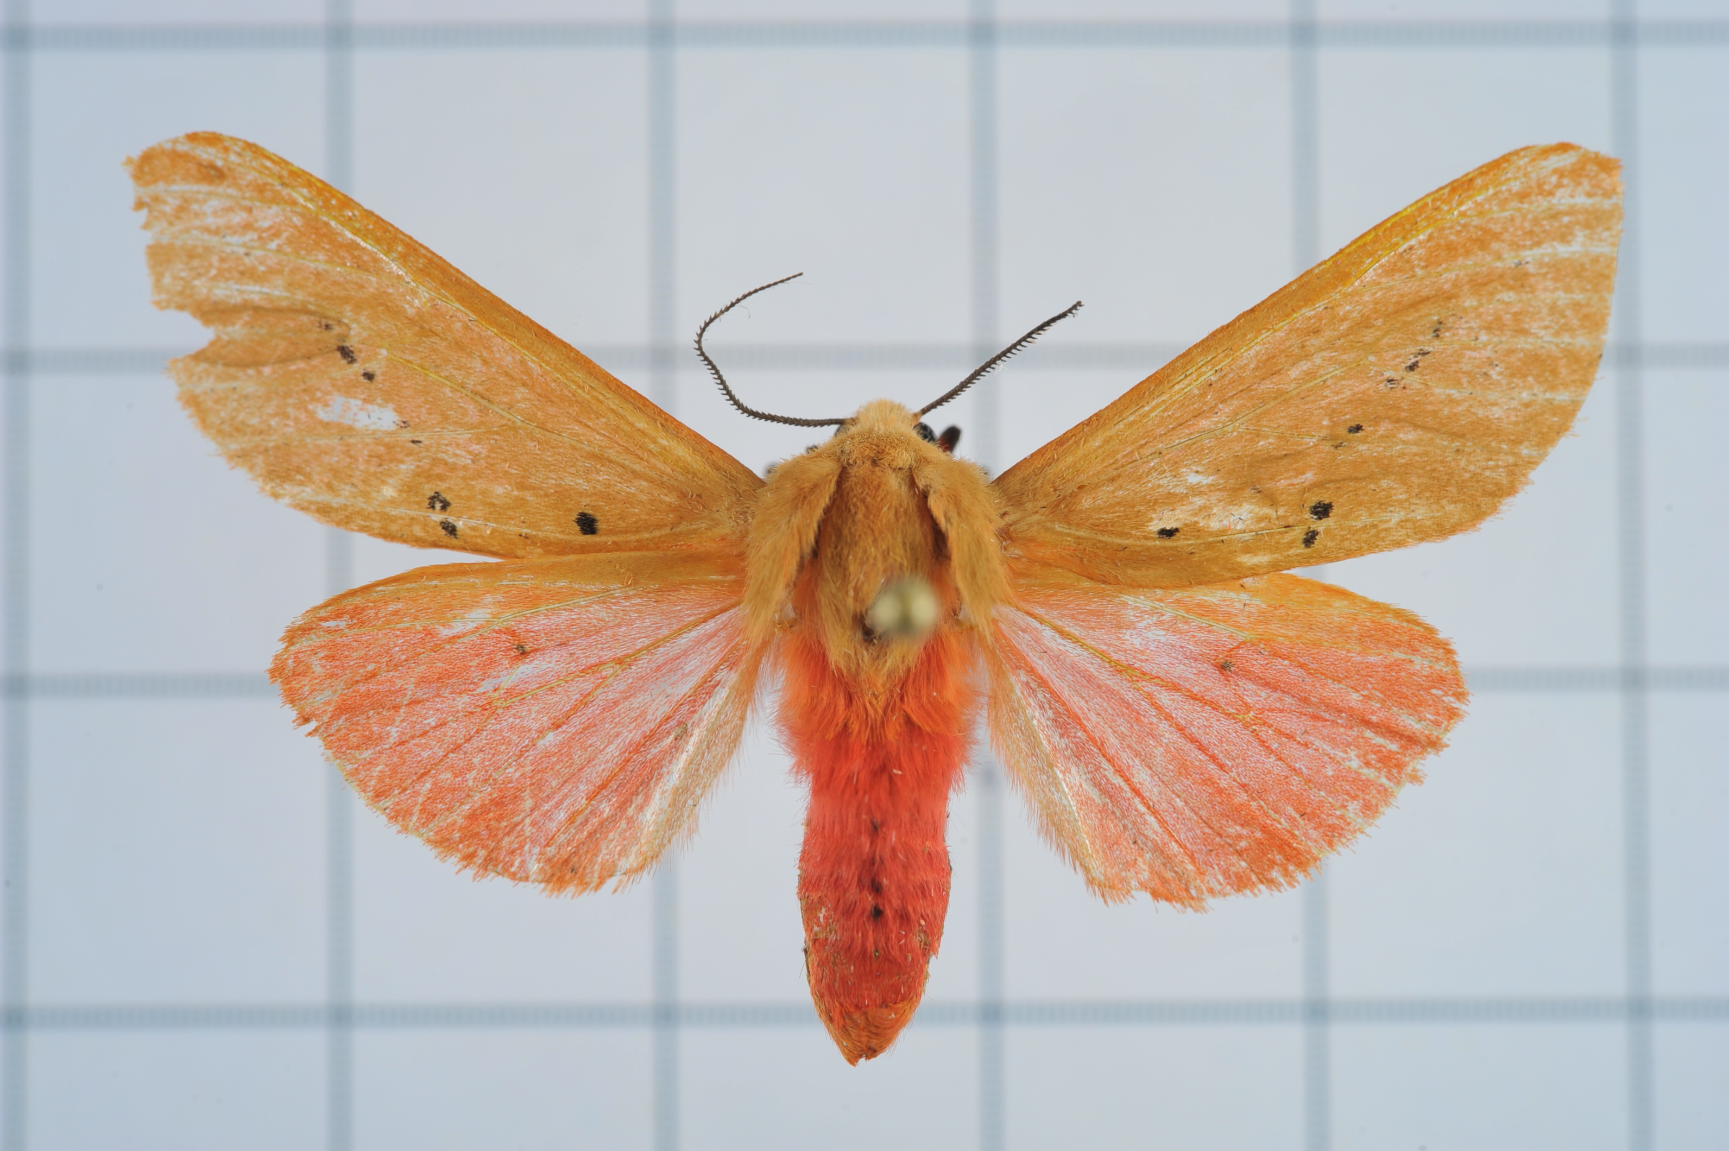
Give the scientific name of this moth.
Spilarctia wilemani
